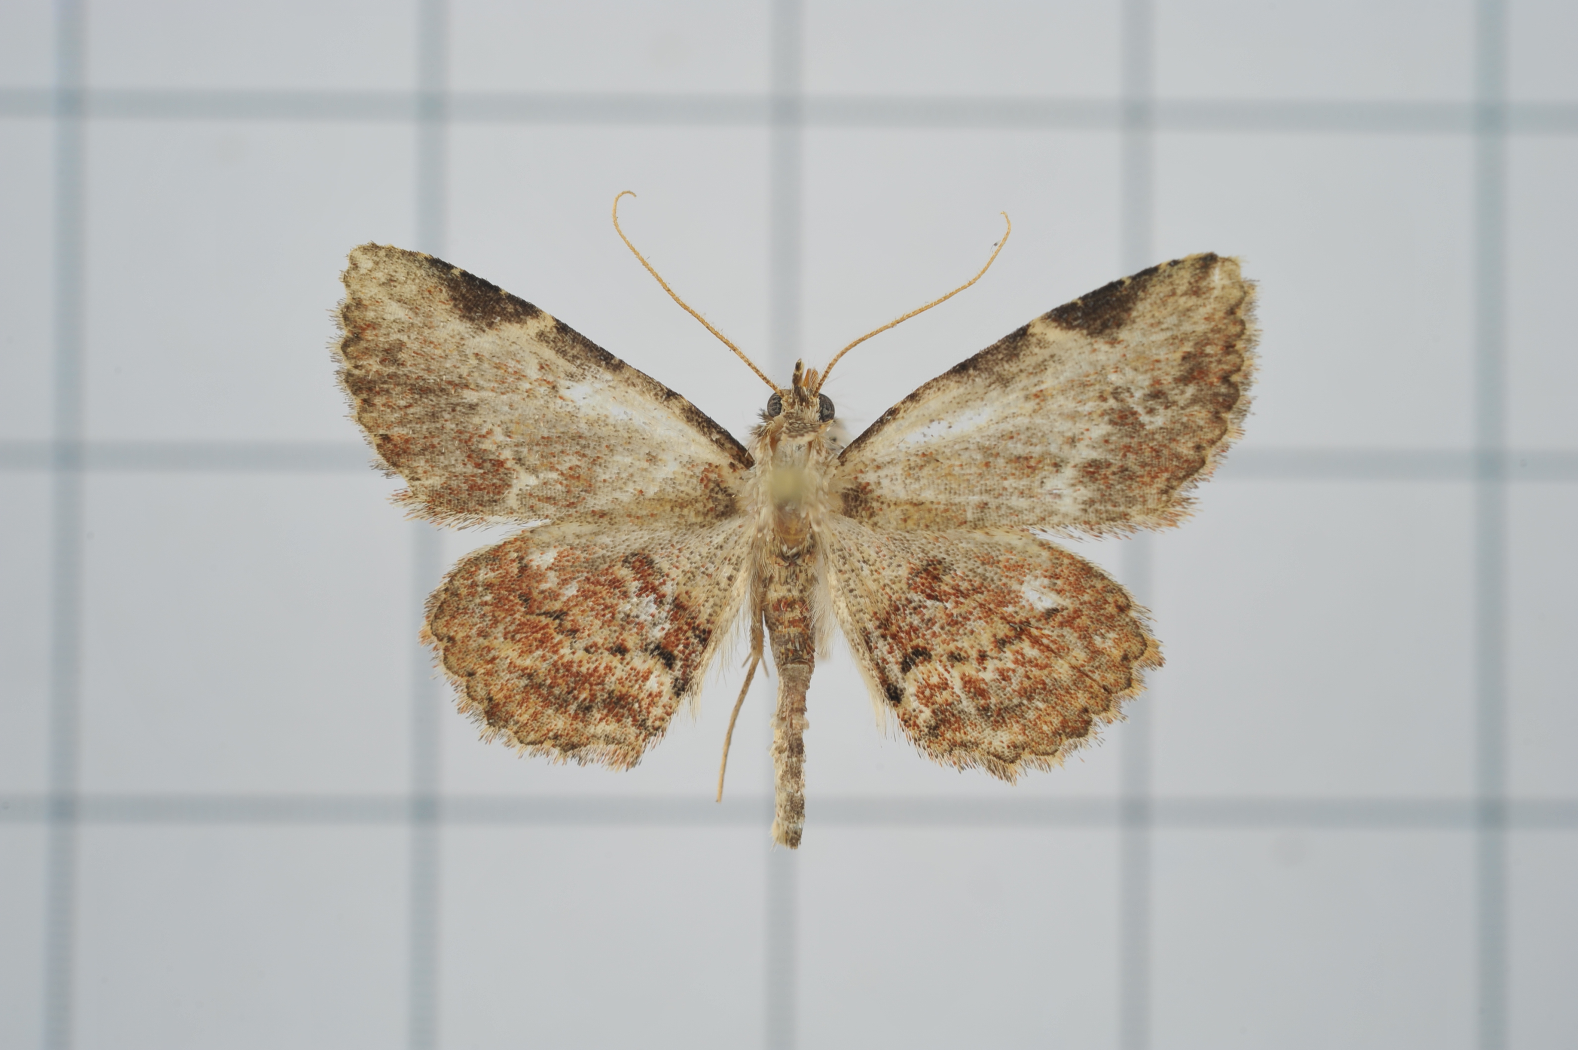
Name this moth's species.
Panilla minor
